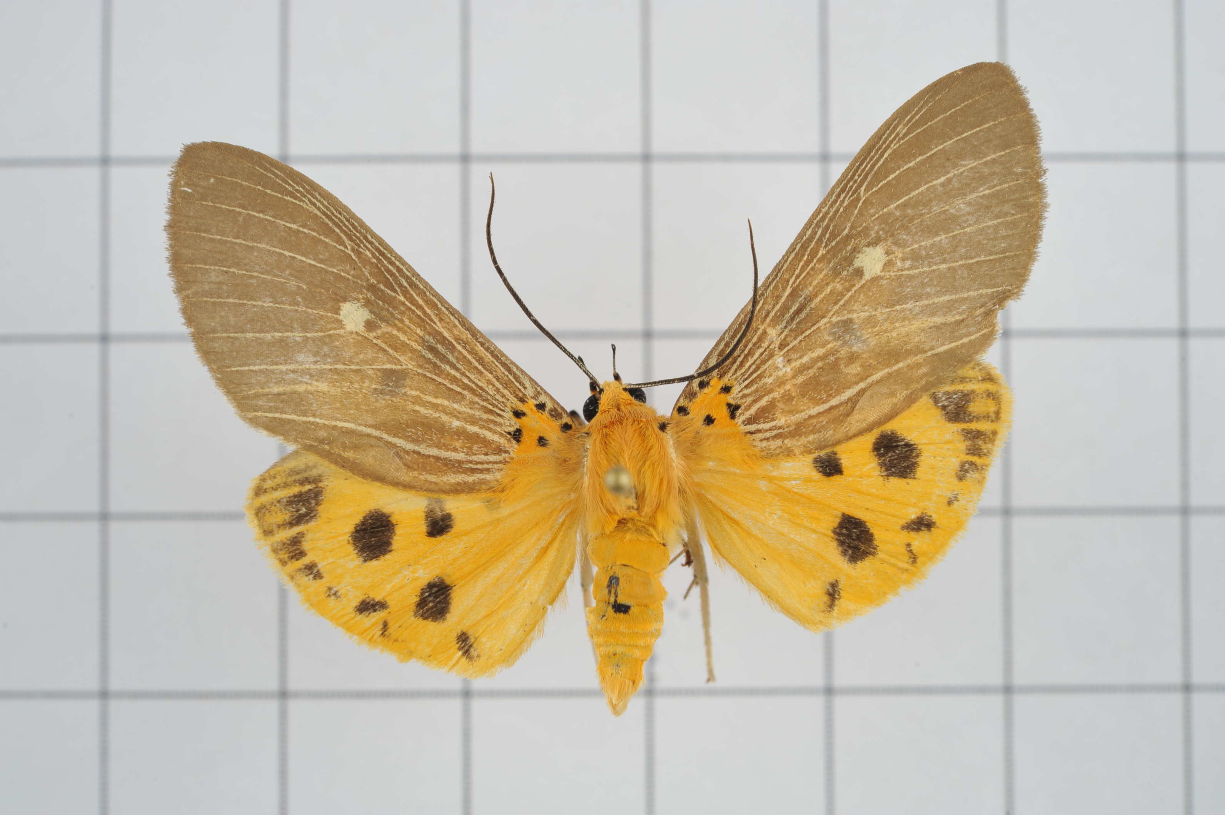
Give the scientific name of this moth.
Asota caricae
